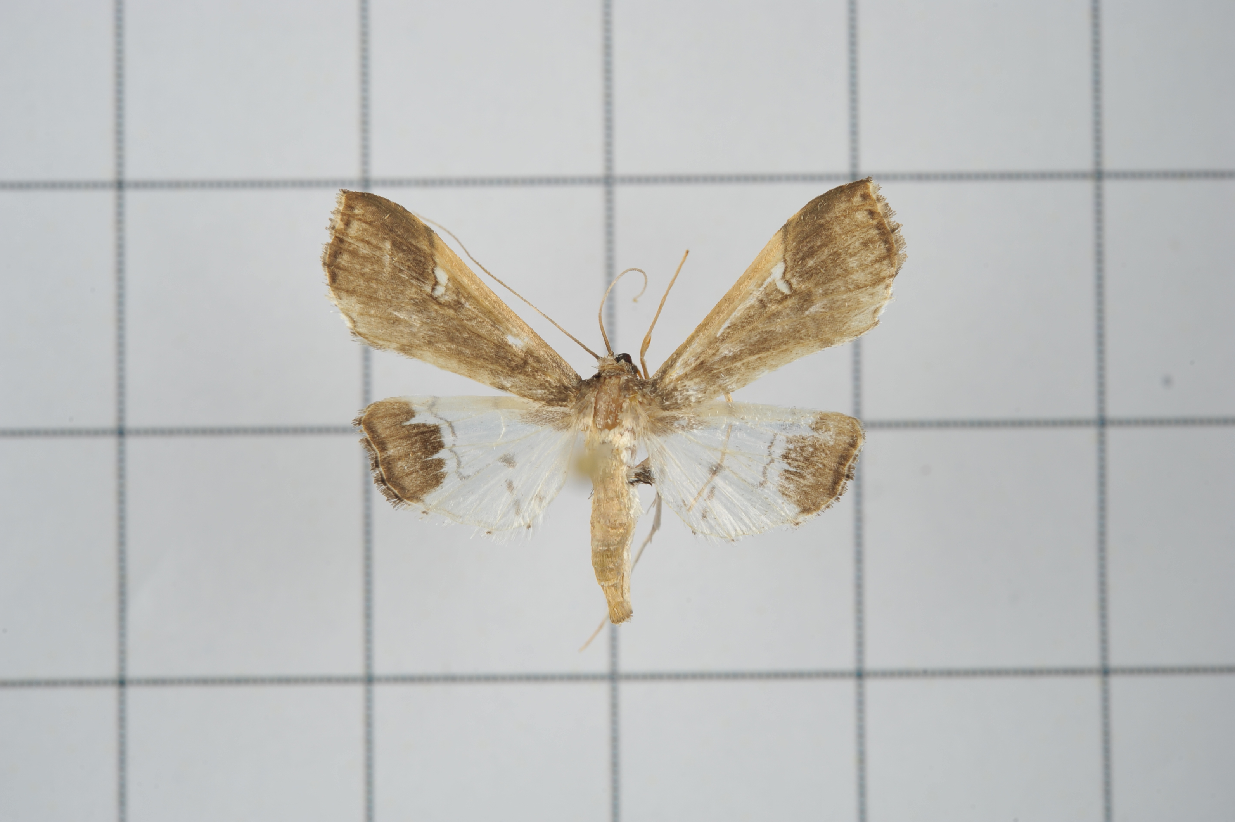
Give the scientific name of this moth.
Maruca amboinalis
